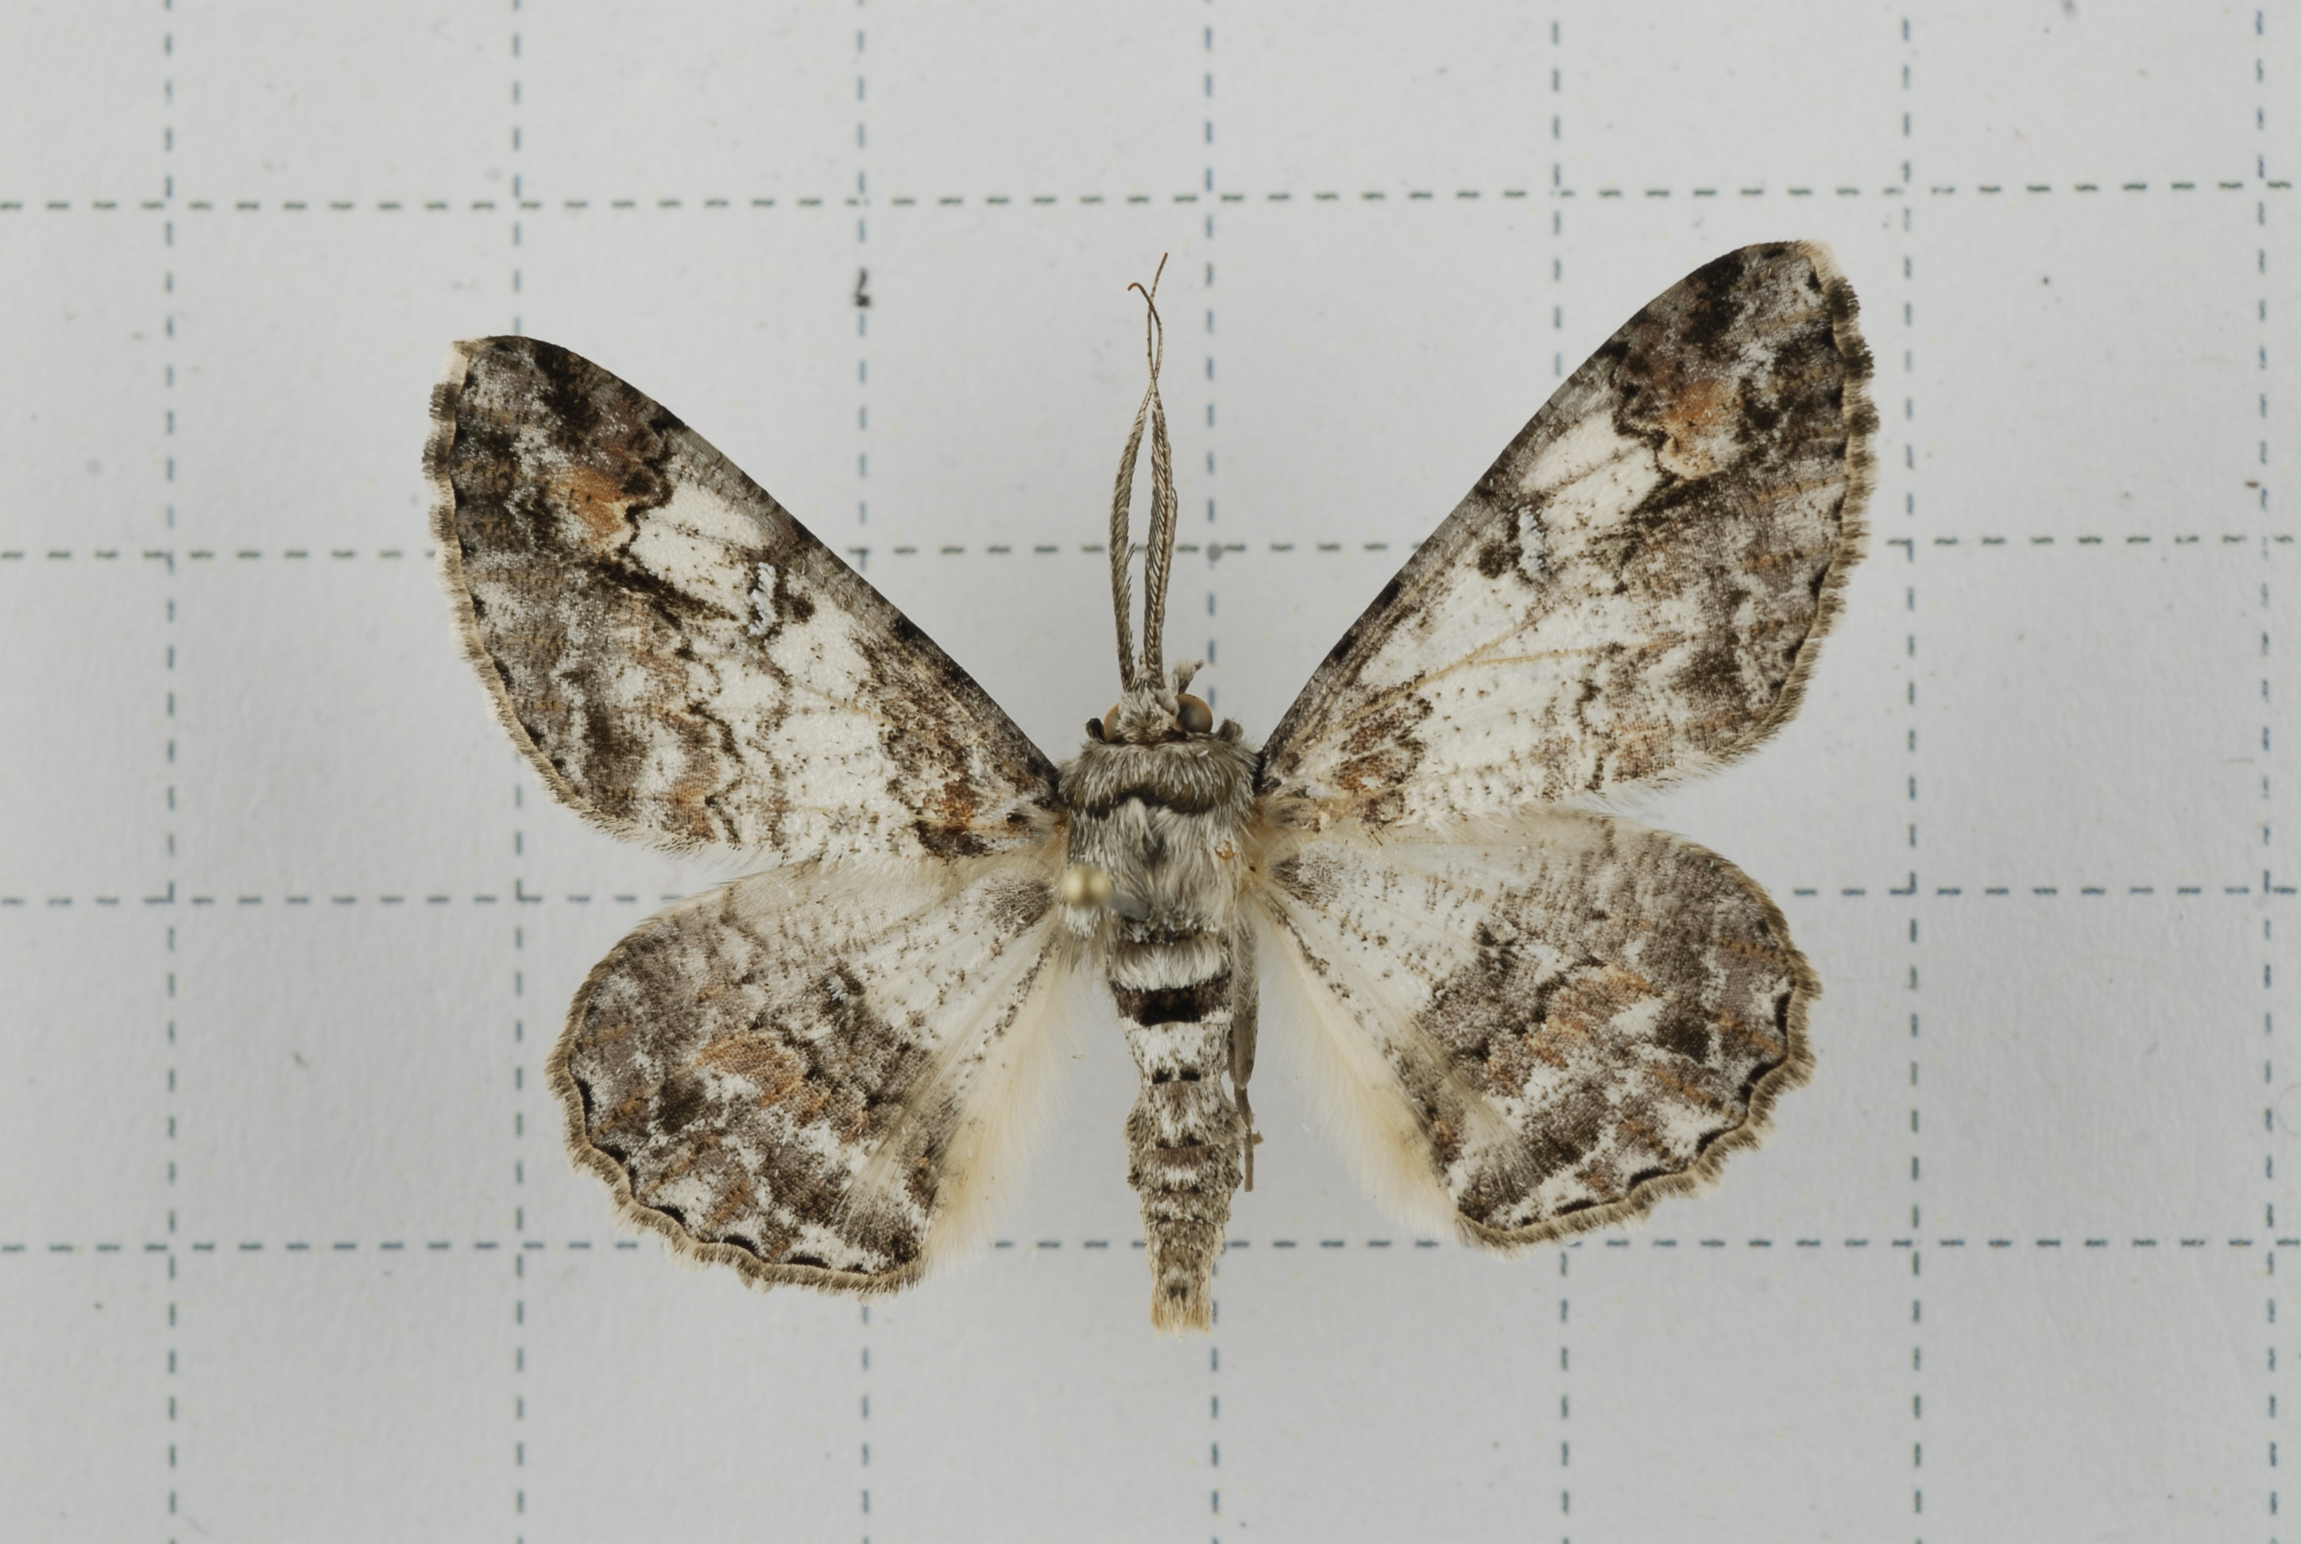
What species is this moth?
Cleora fraterna
